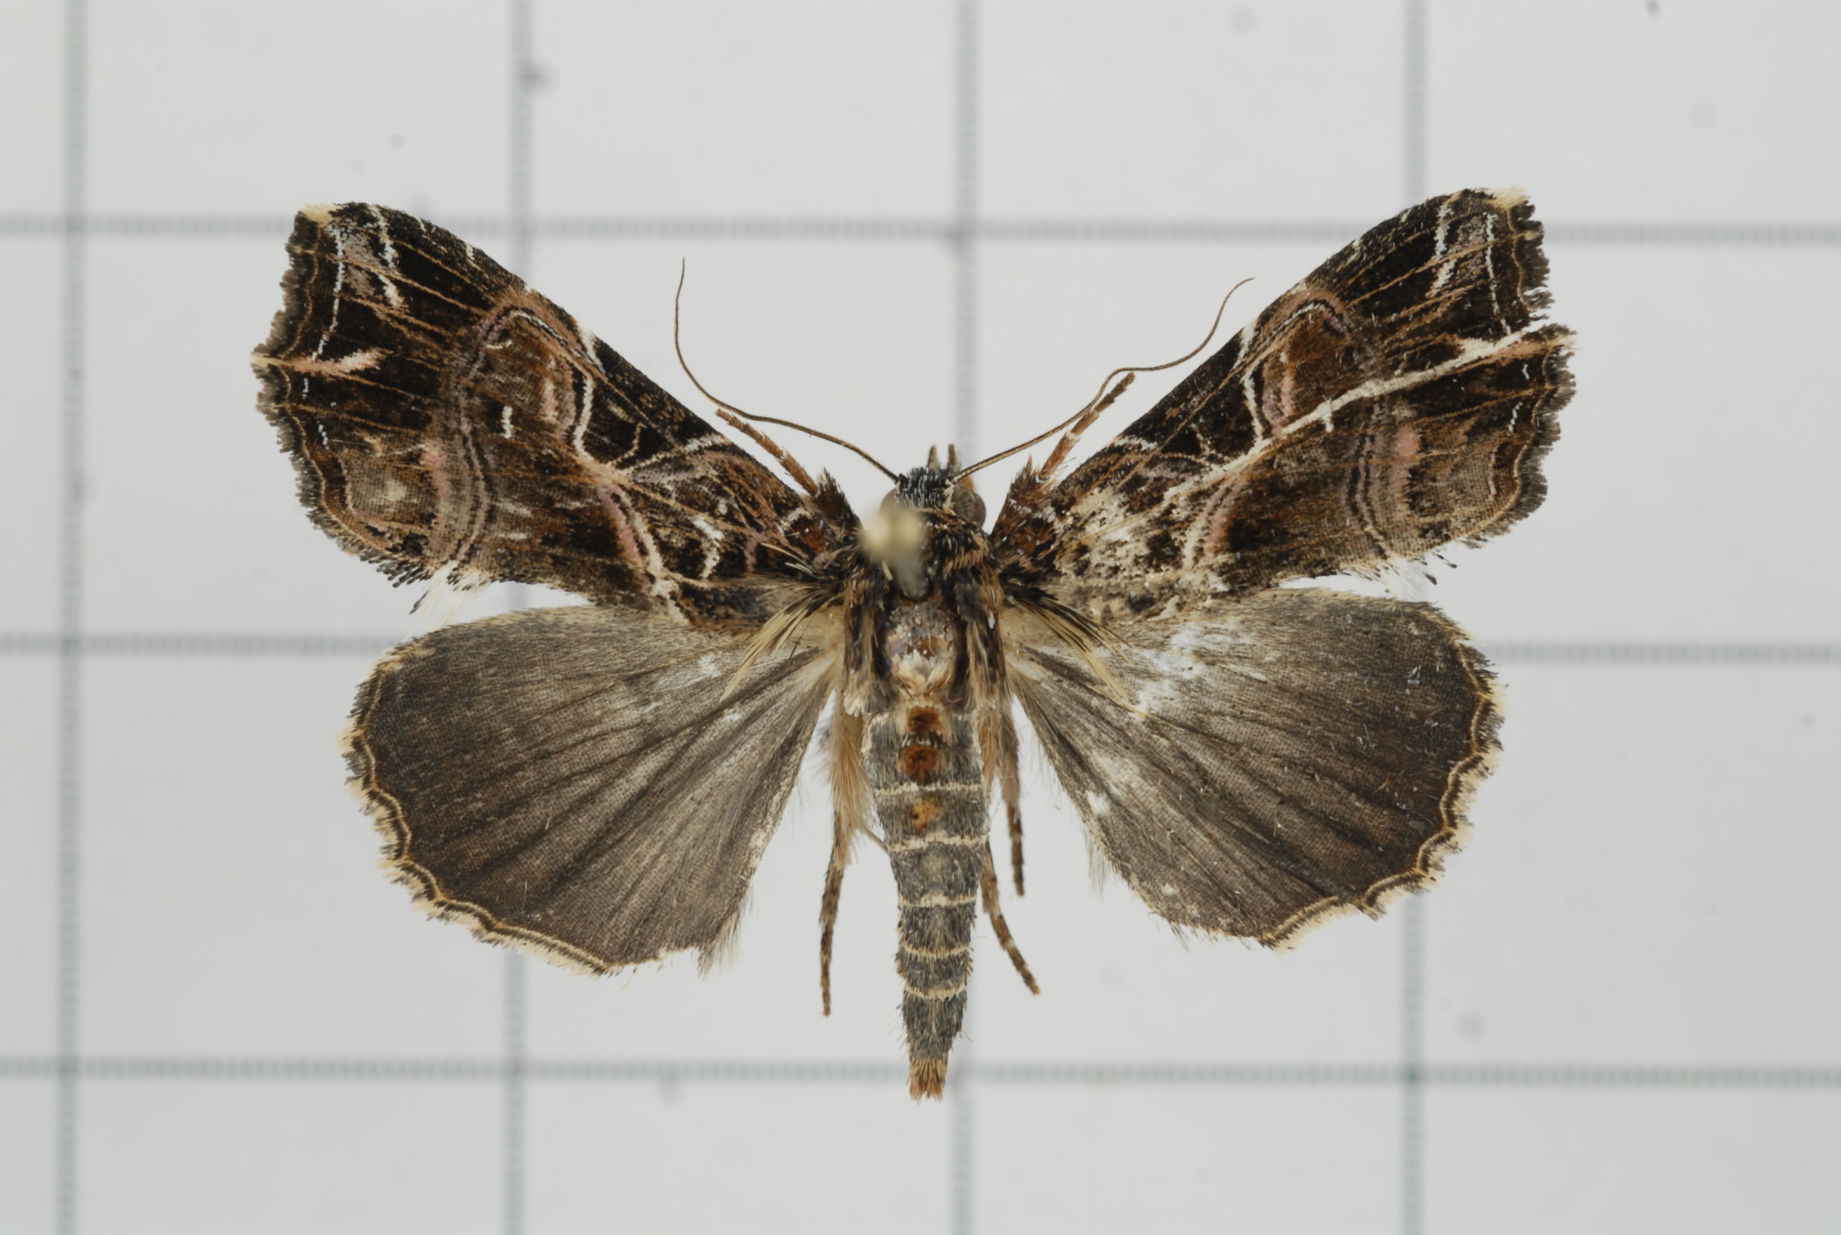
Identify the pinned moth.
Callopistria maillardi maillardi
